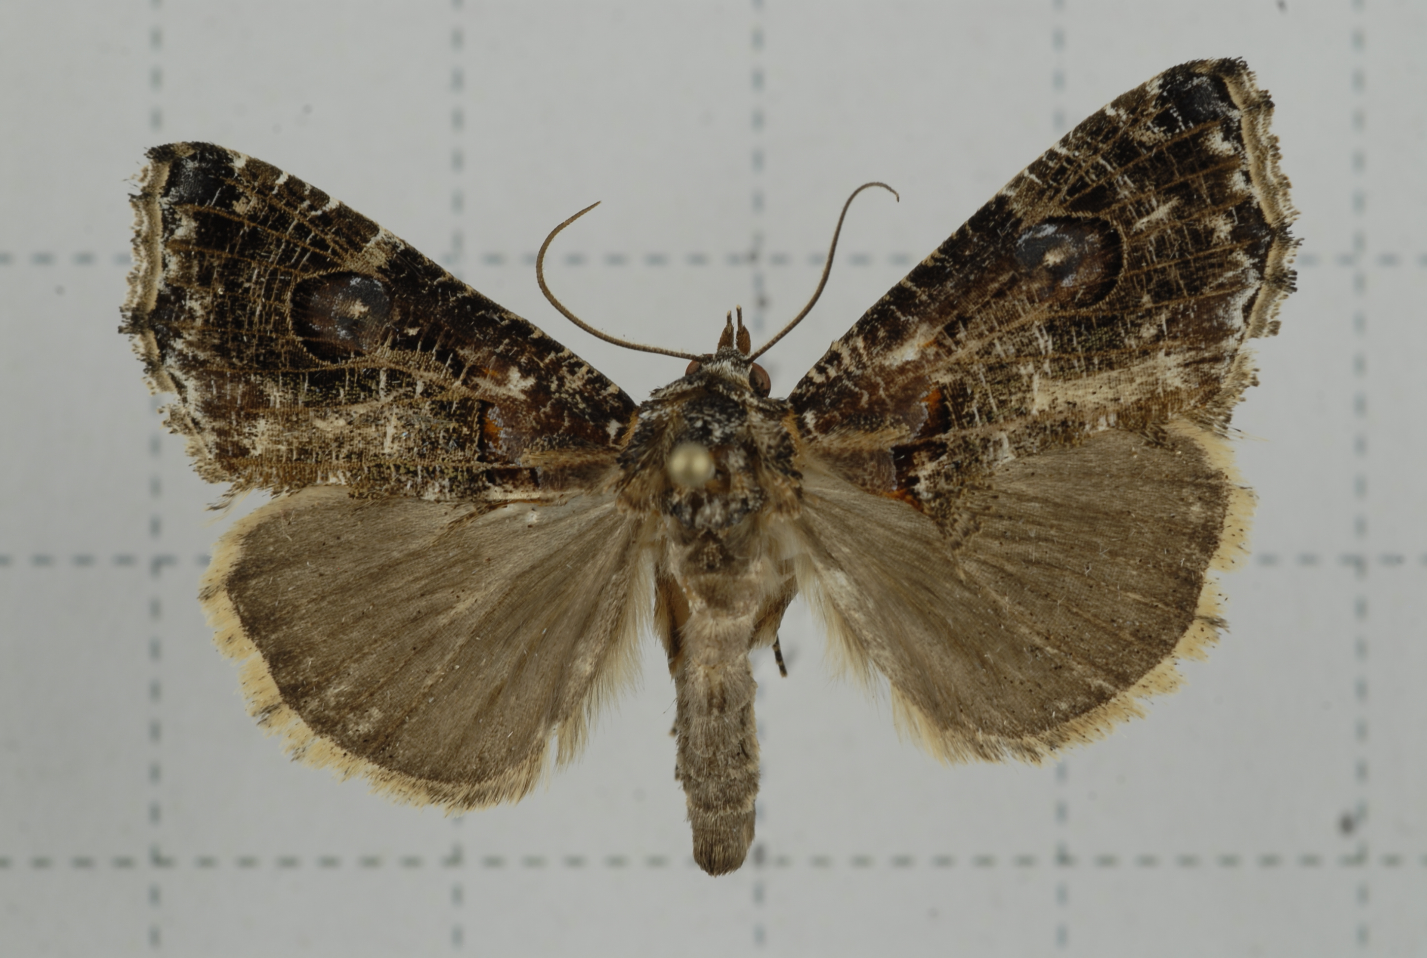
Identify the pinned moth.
Pilipectus taiwanus
